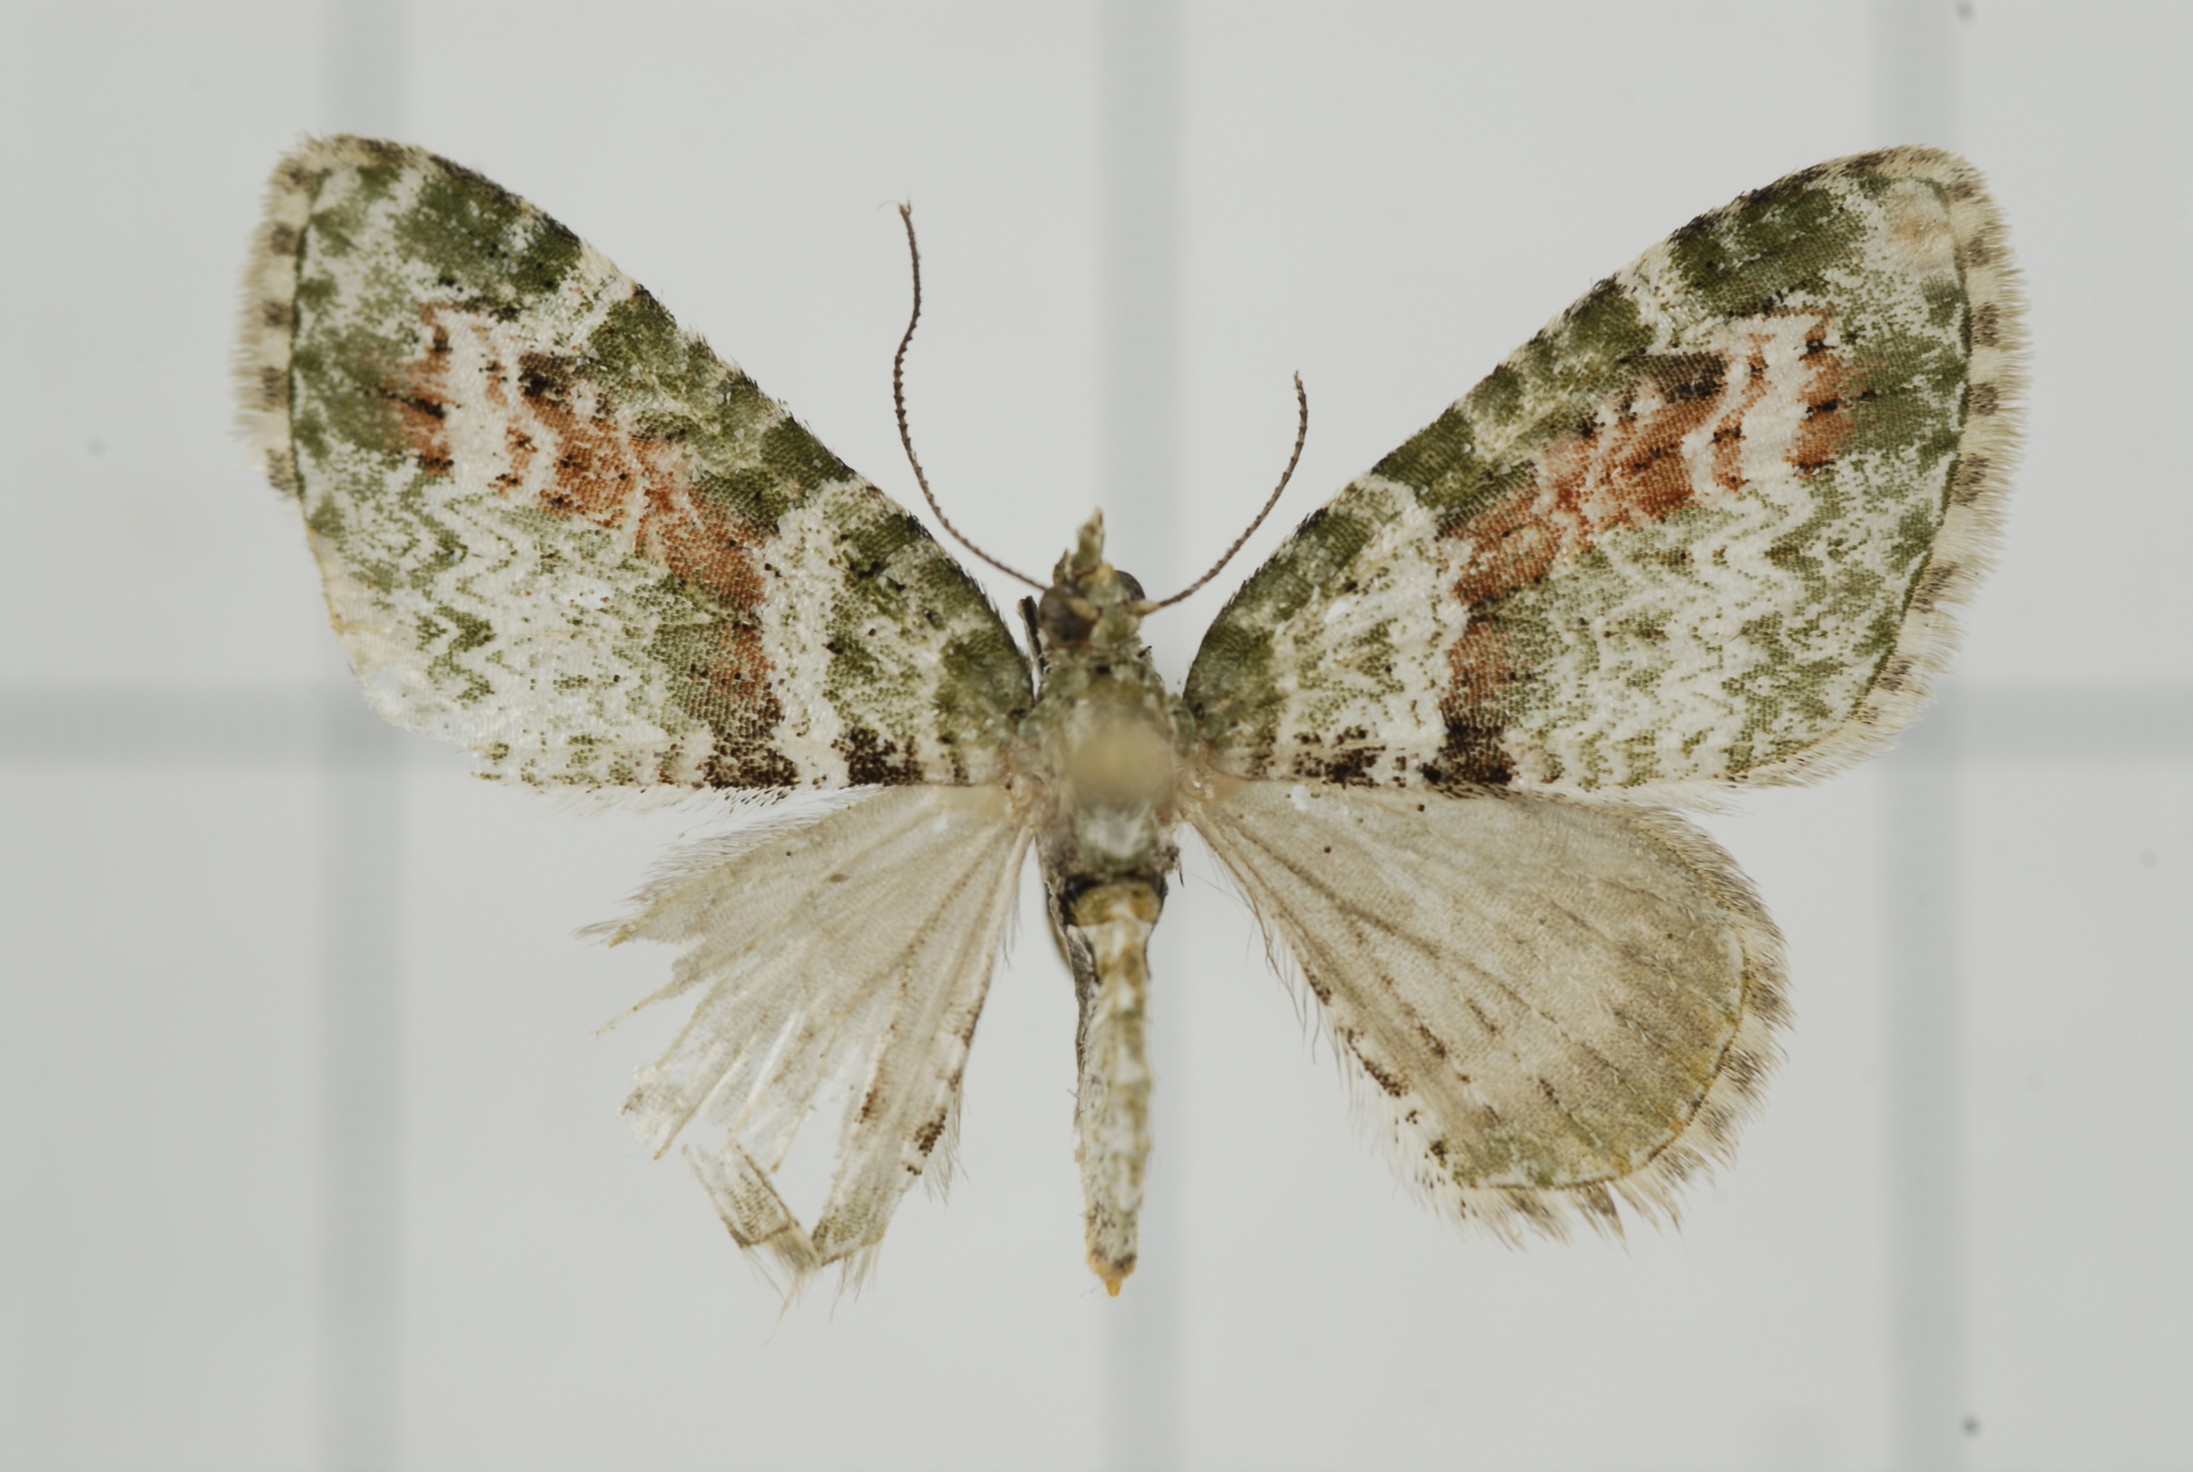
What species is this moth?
Chloroclystis rubroviridis rubroviridis
